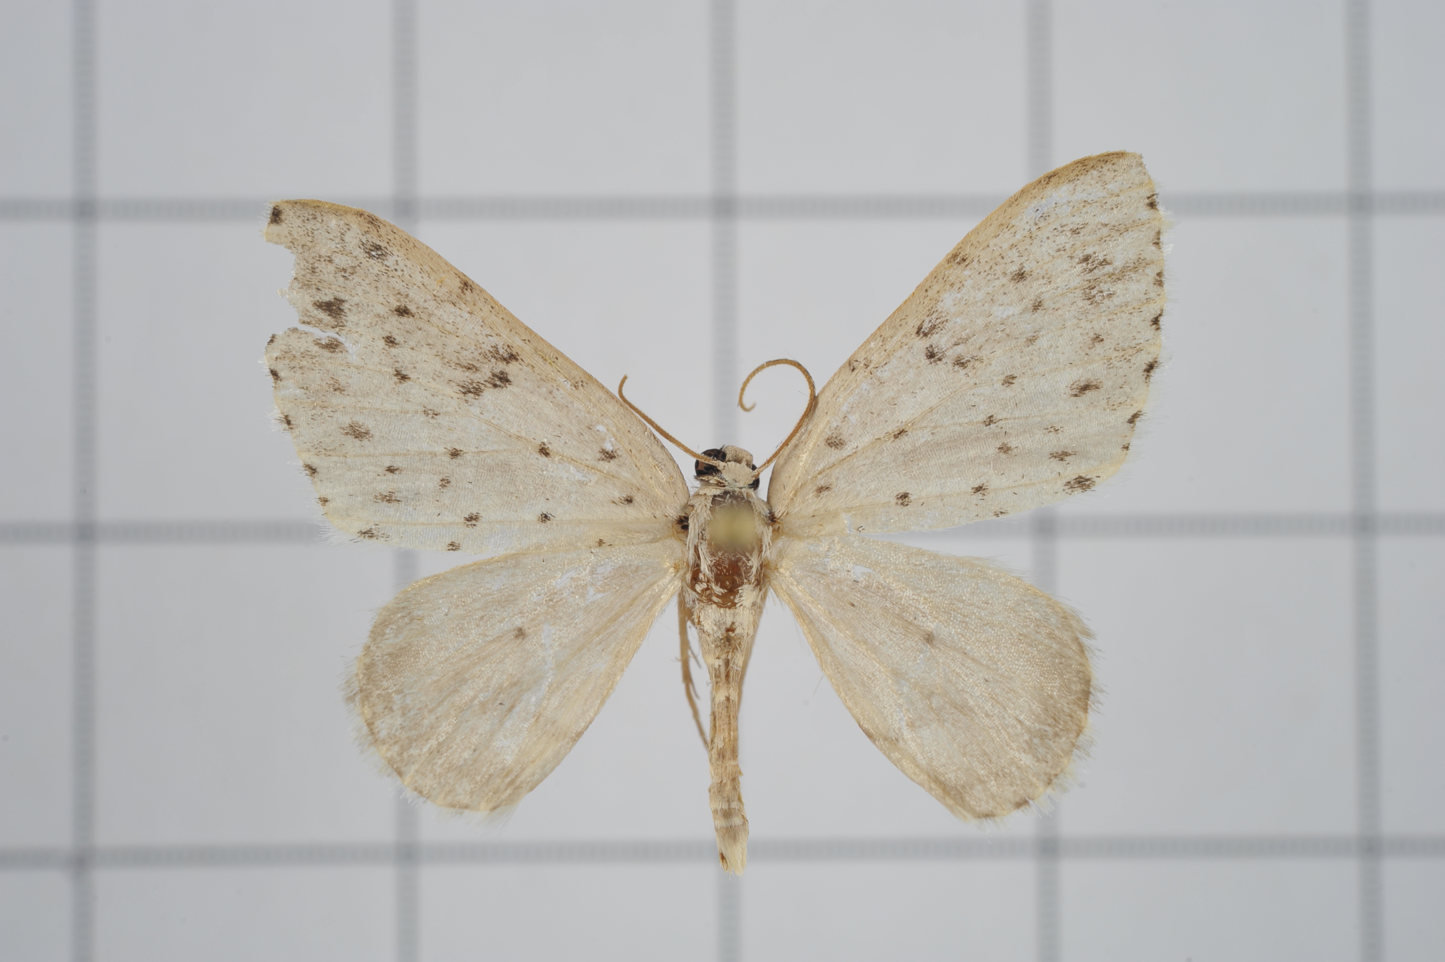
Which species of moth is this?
Naxidia punctata
